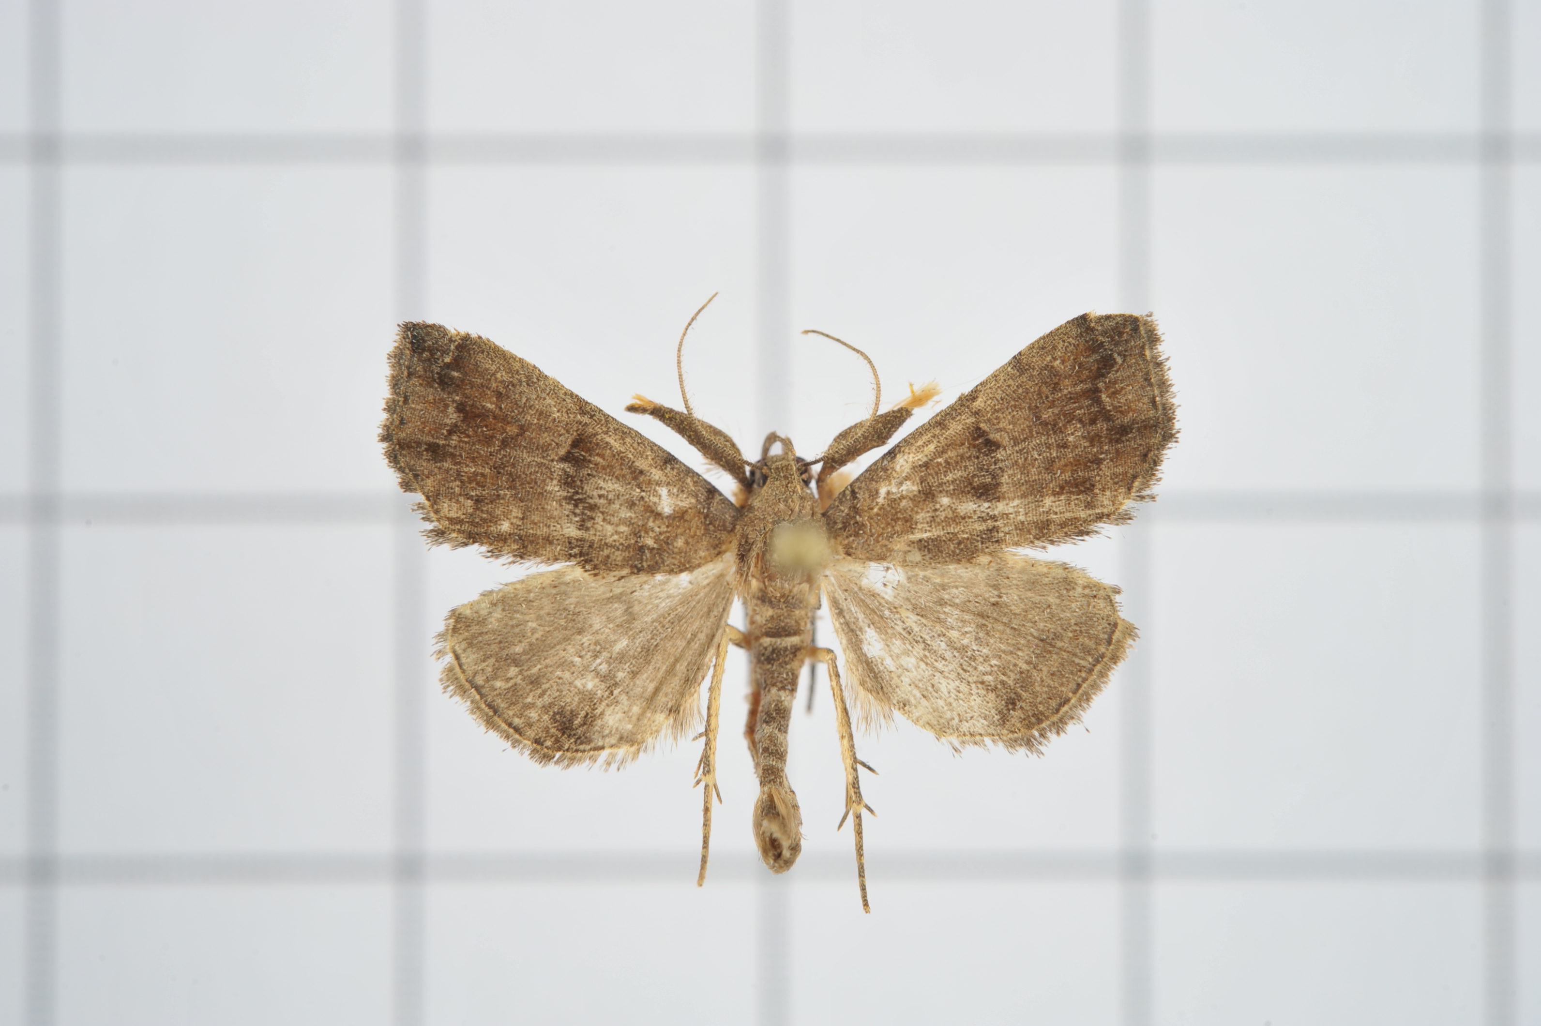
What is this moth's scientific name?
Hipoepa fractalis
